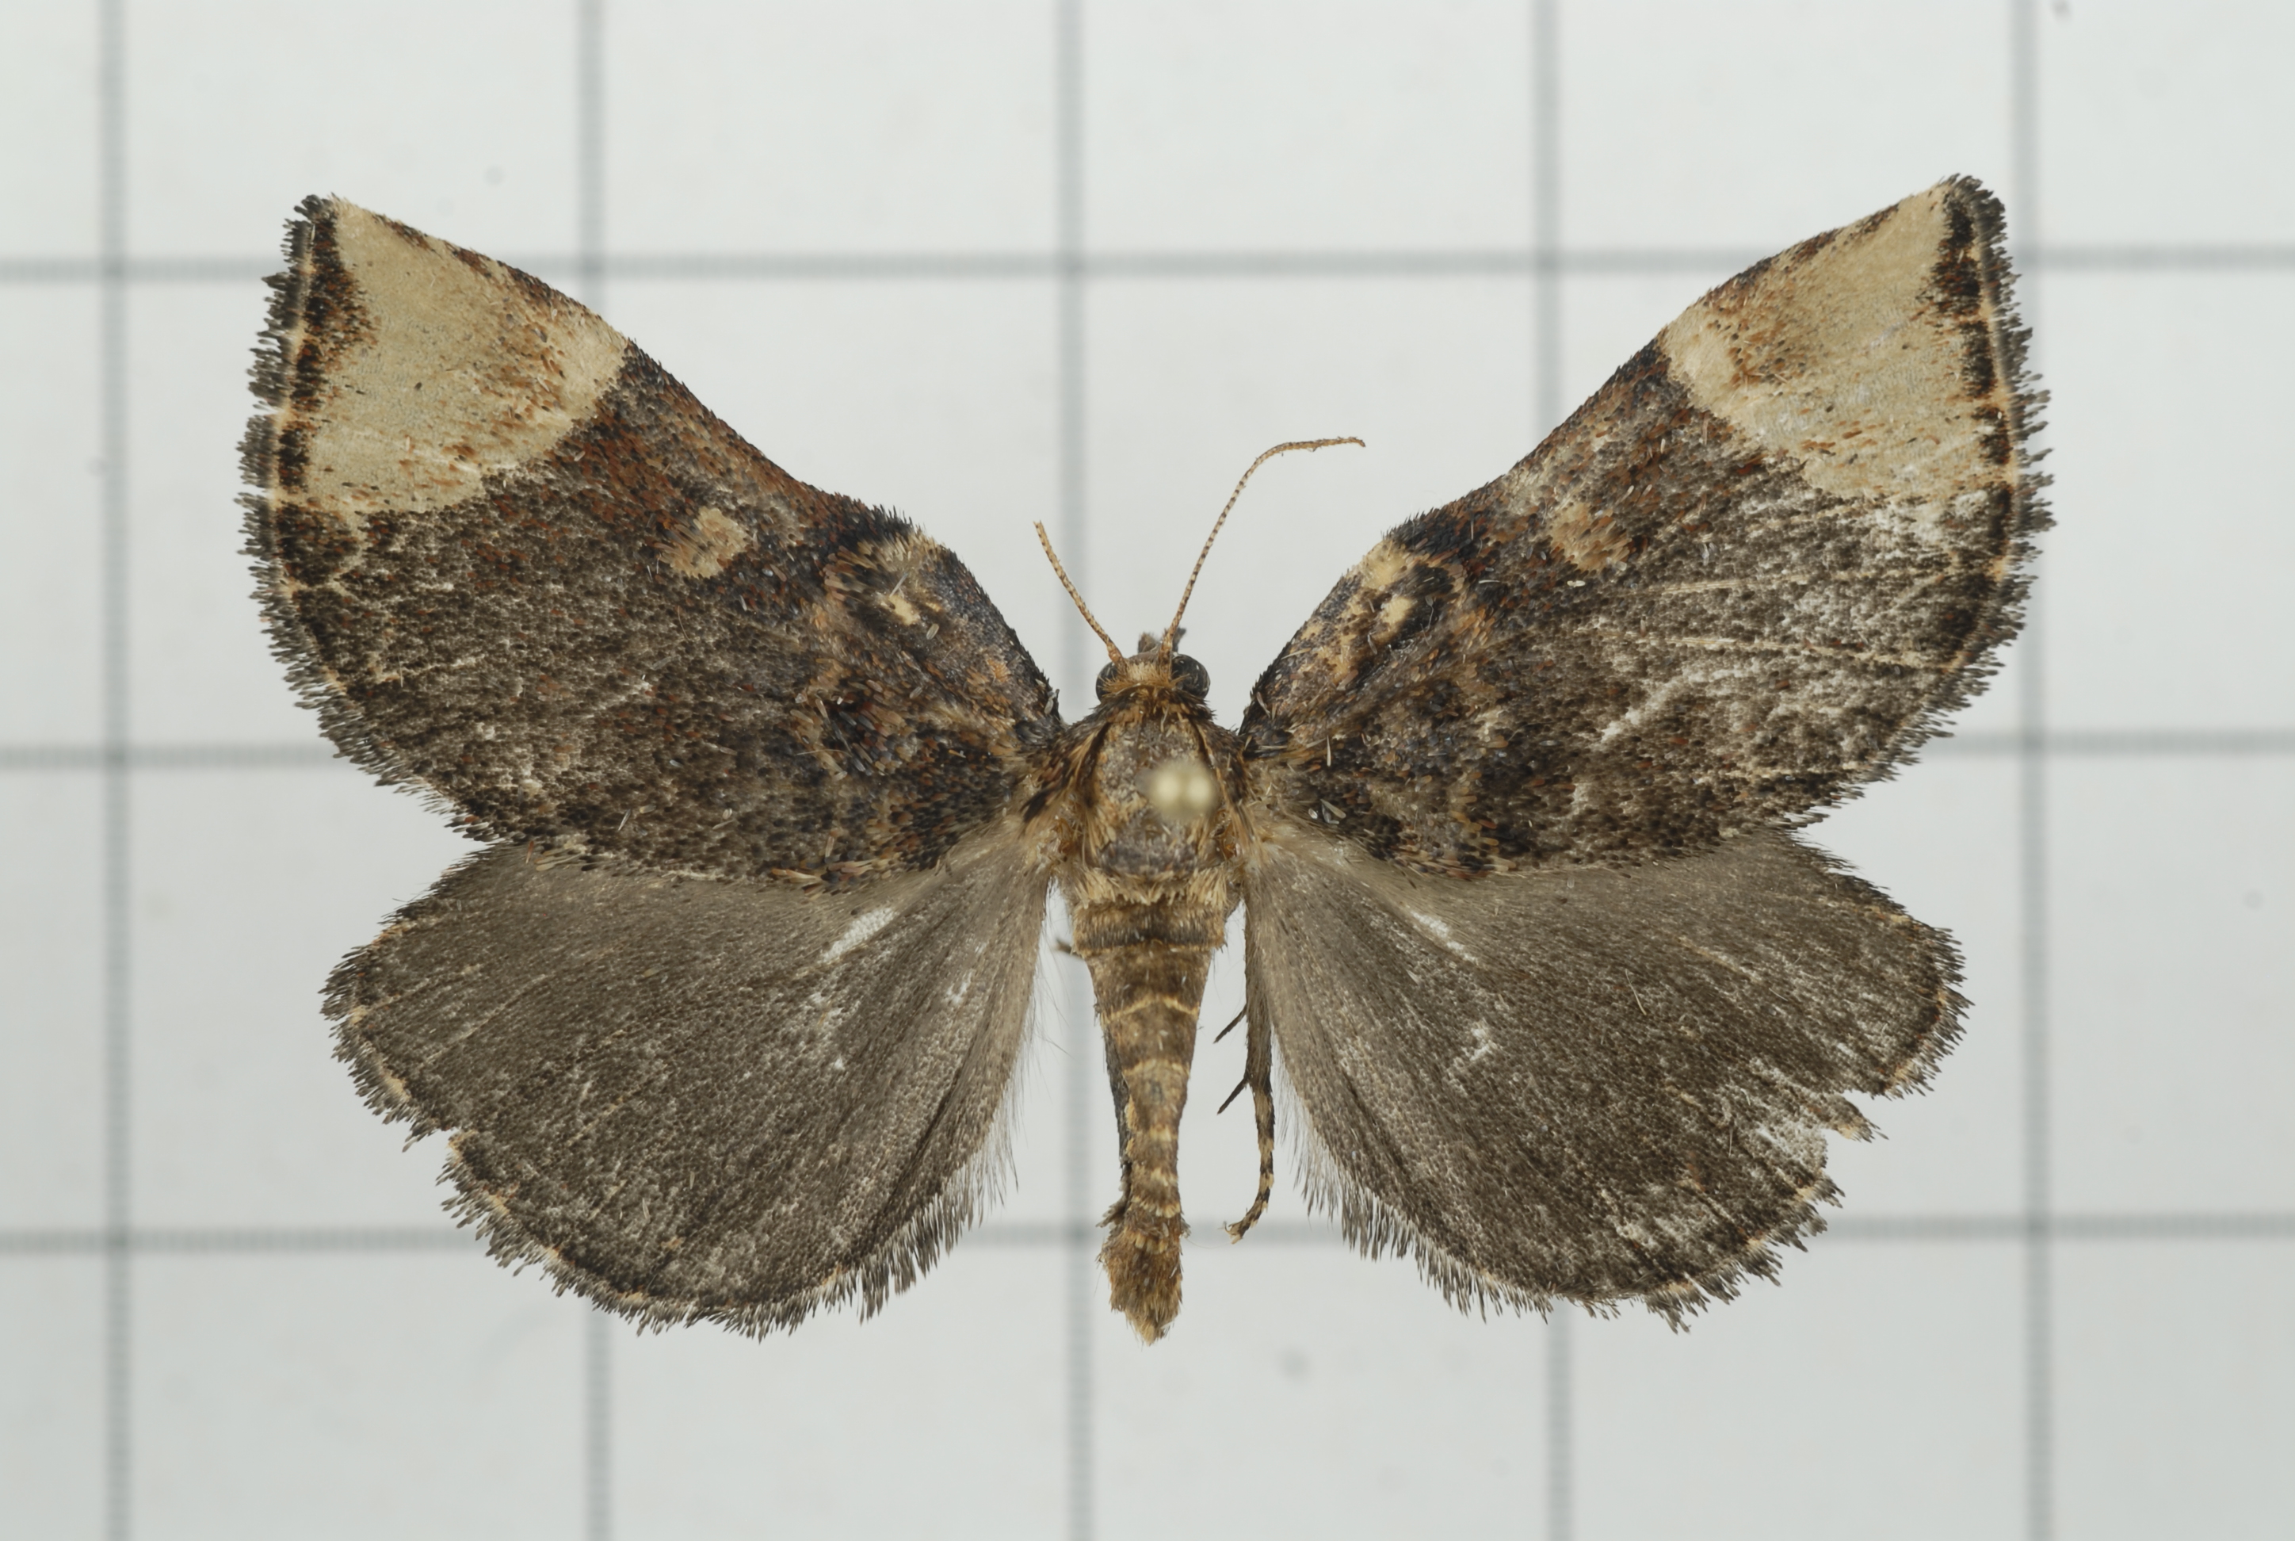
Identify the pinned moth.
Omphalomia hirta
